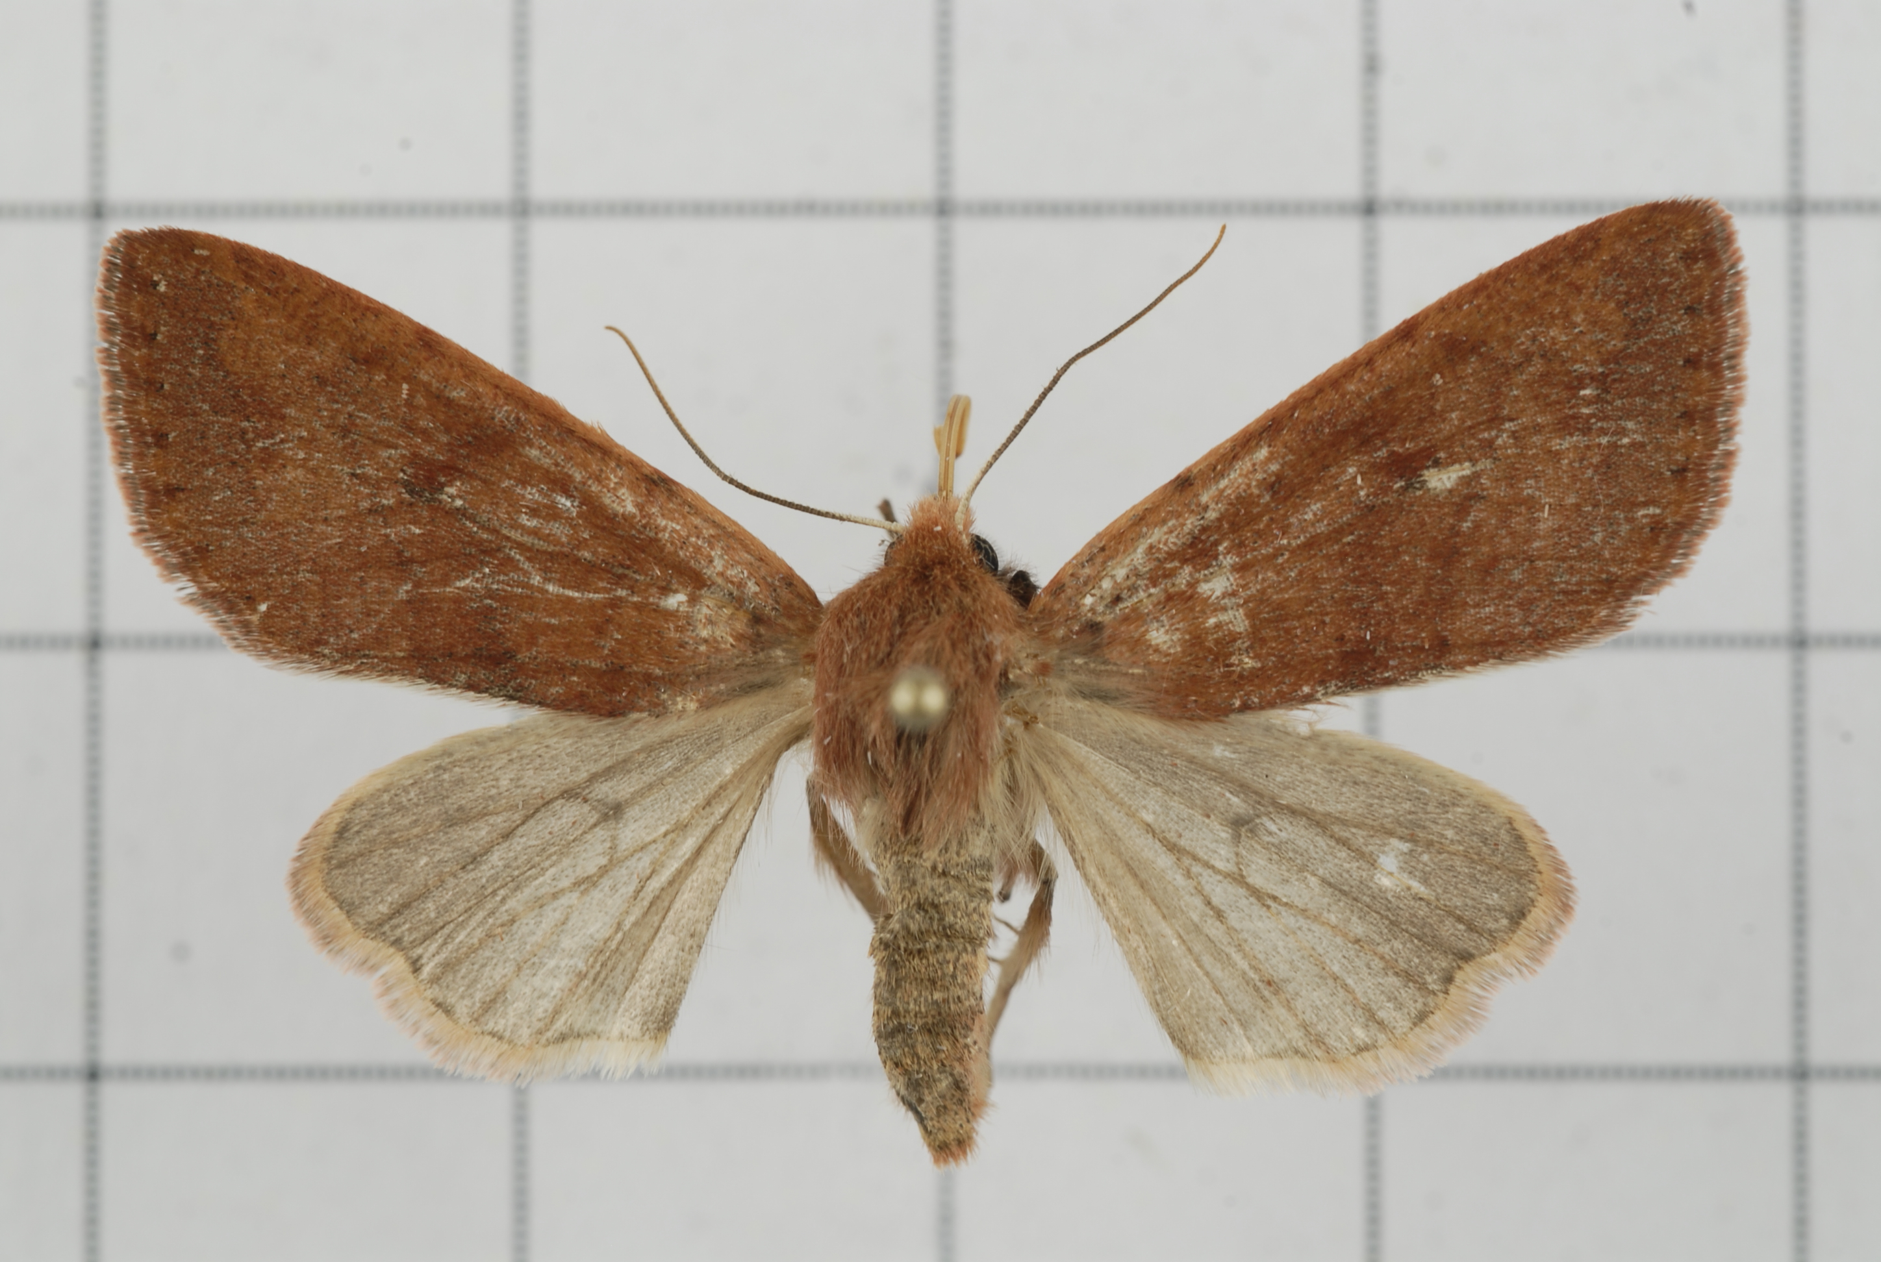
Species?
Anorthoa changi
